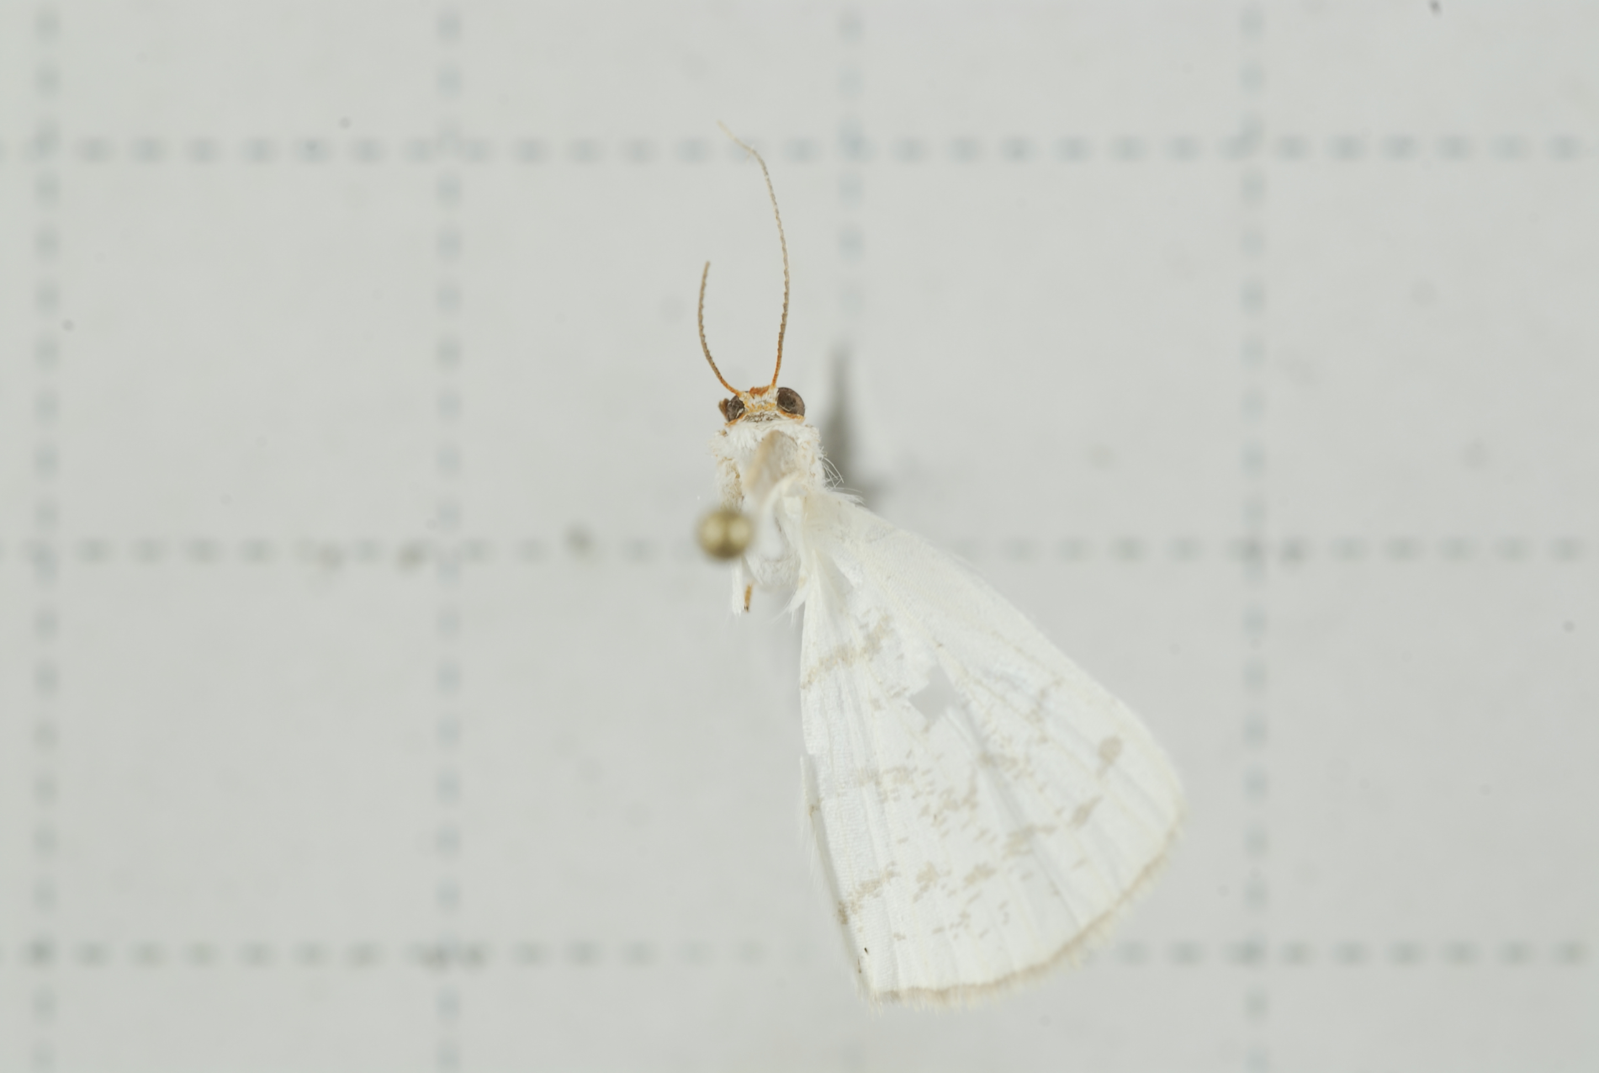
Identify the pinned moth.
Orthocabera tinagmaria tinagmaria
